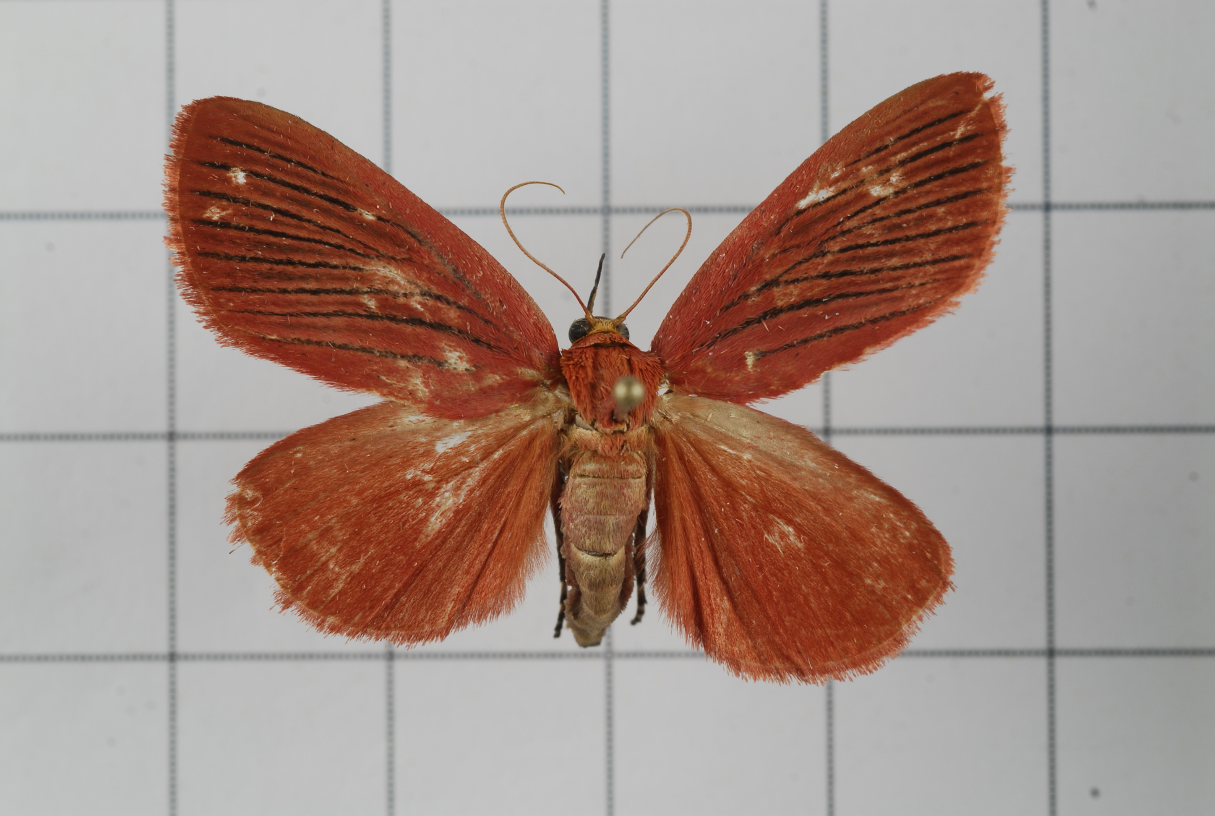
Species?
Arctioblepsis rubida
